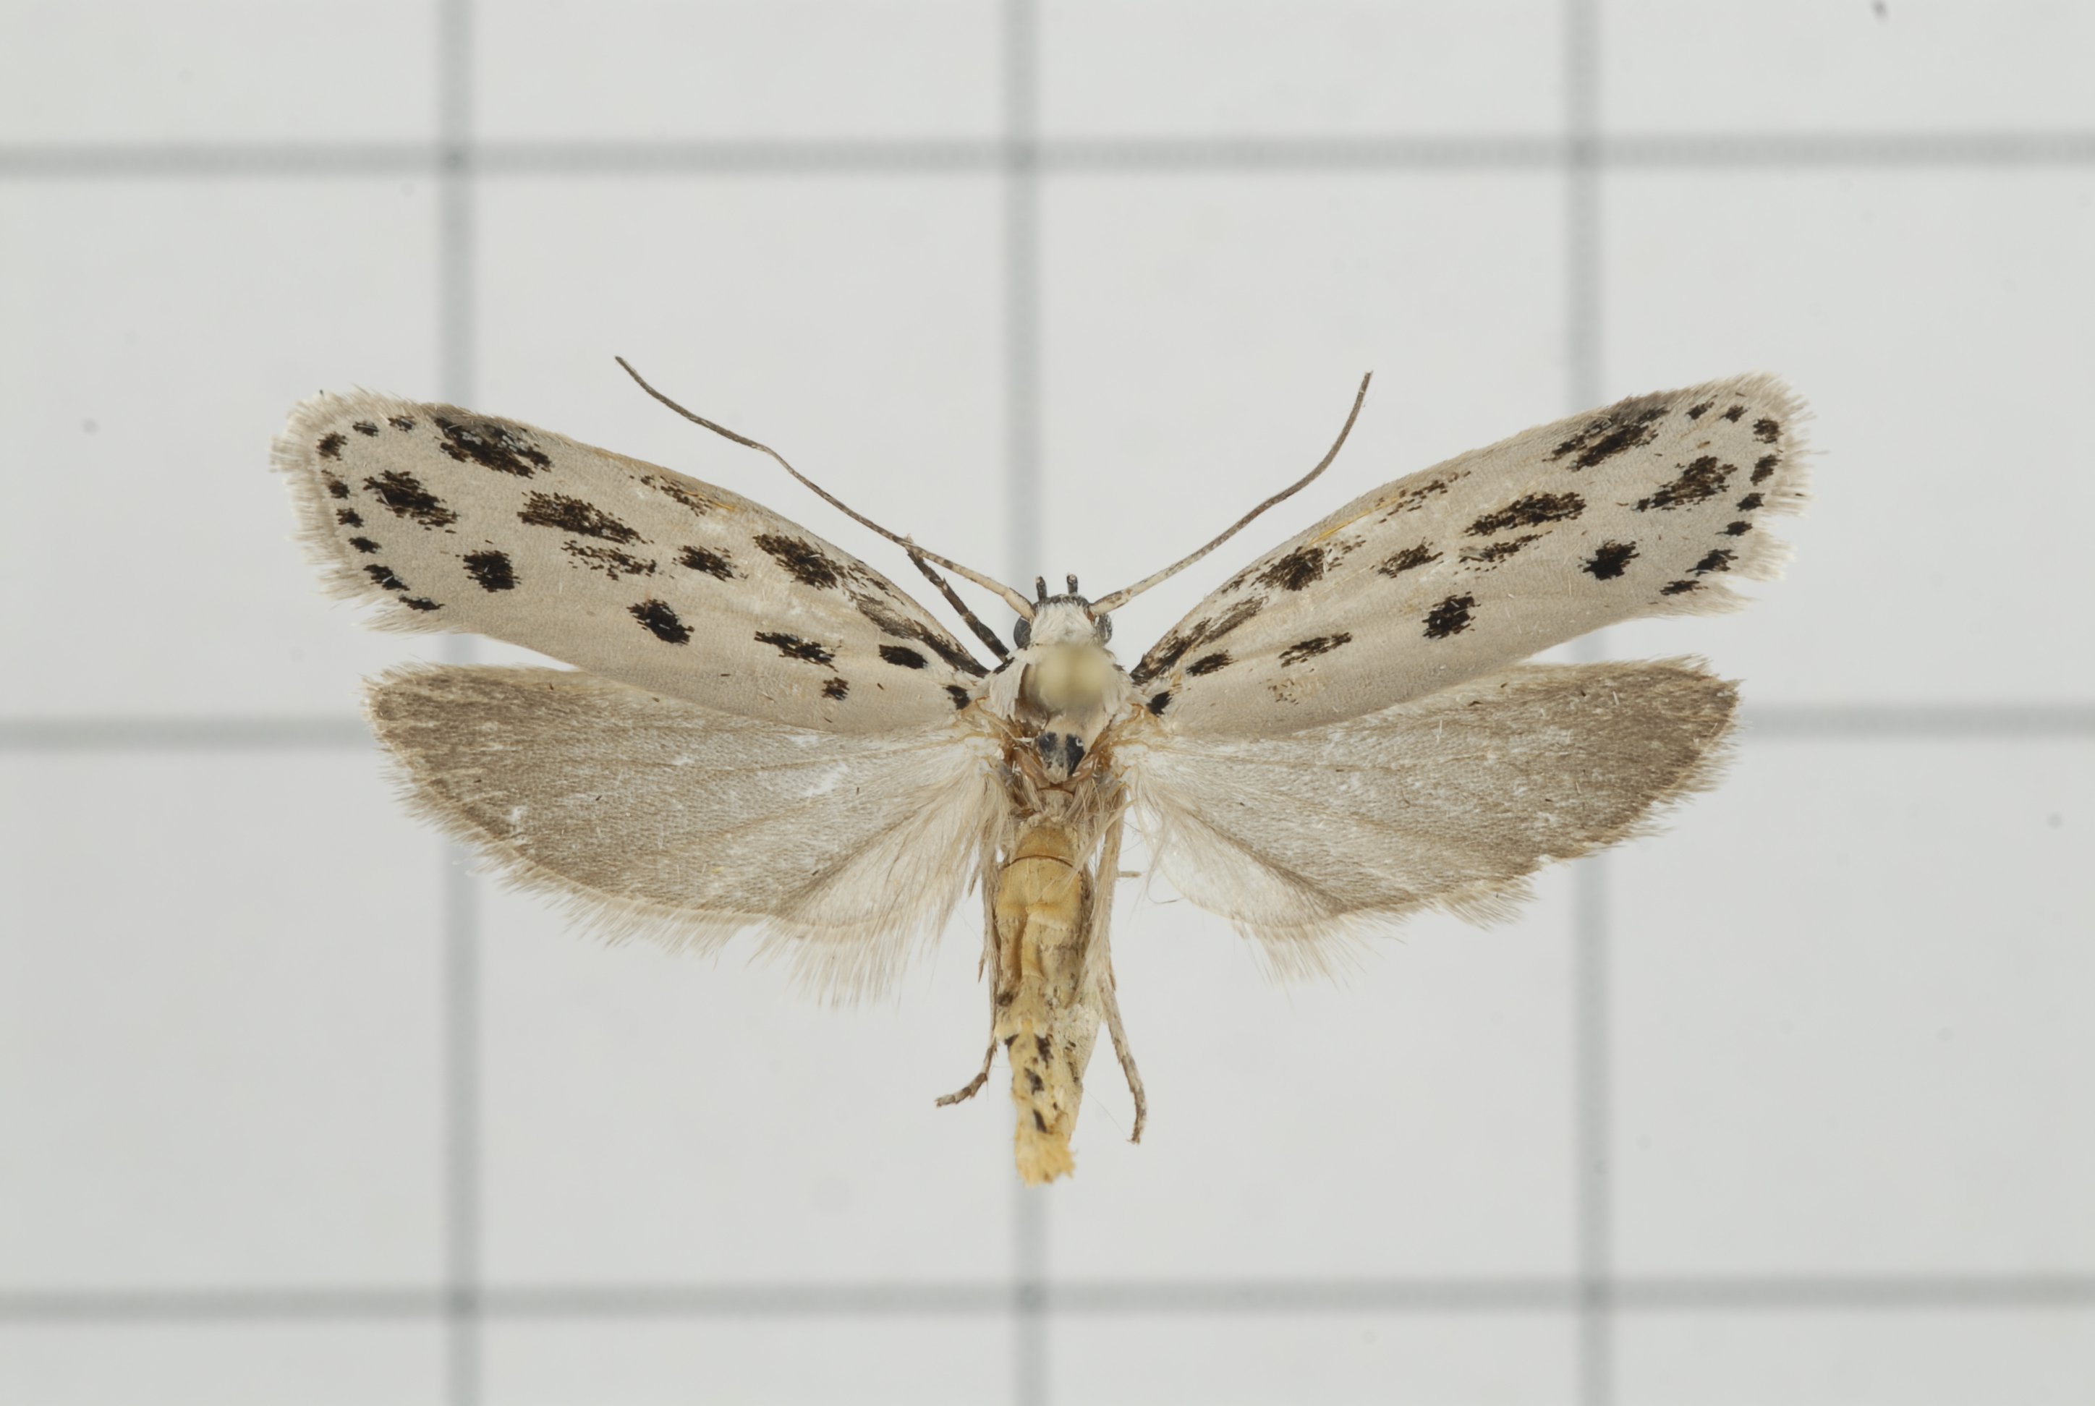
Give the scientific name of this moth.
Ethmia susa
